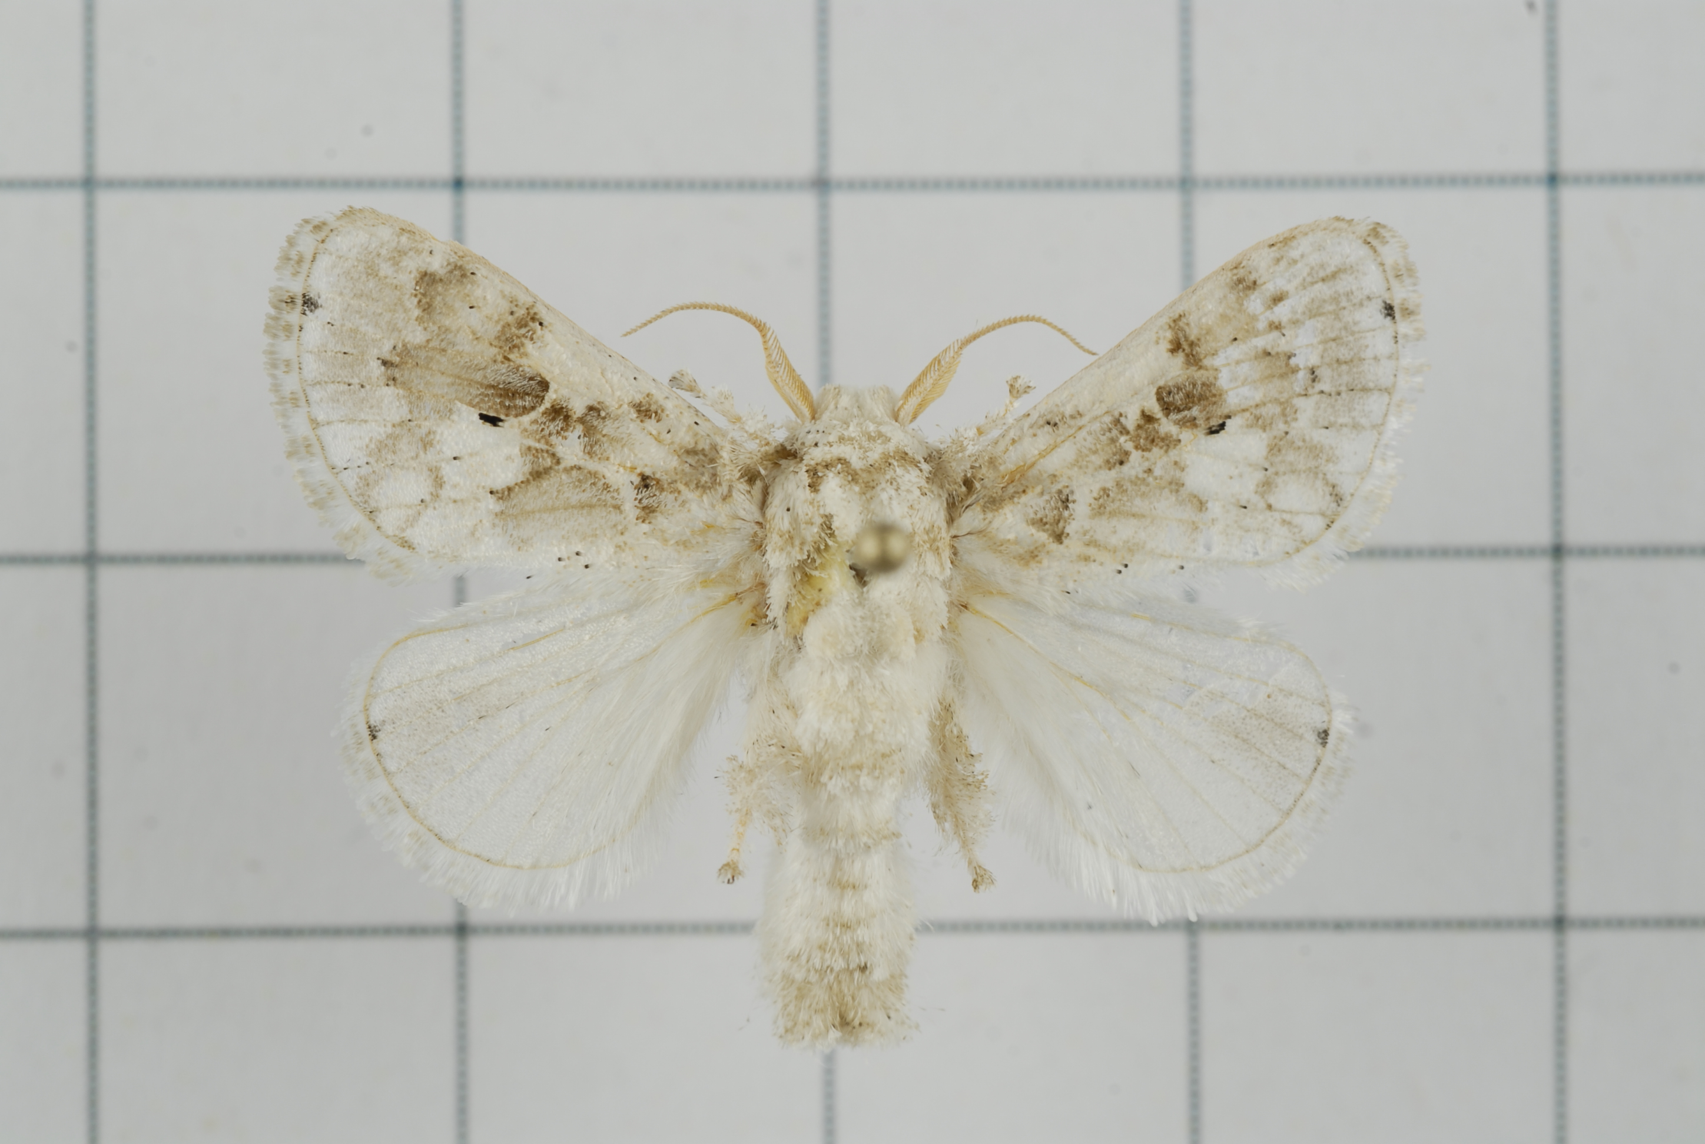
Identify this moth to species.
Altha melanopsis
